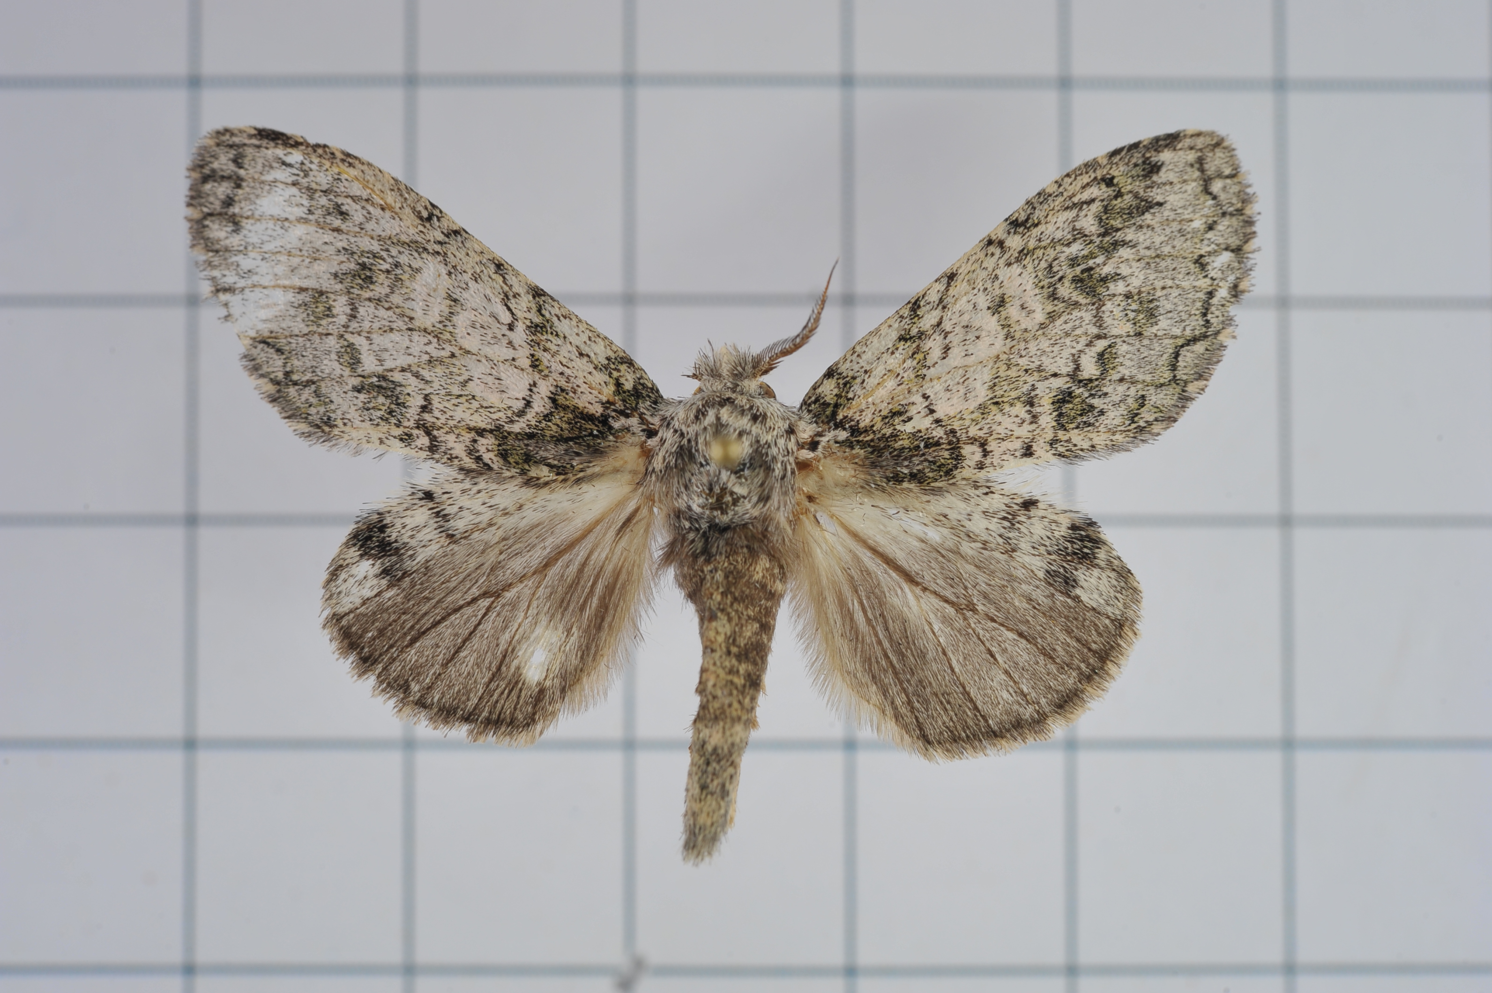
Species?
Syntypistis pryeri
